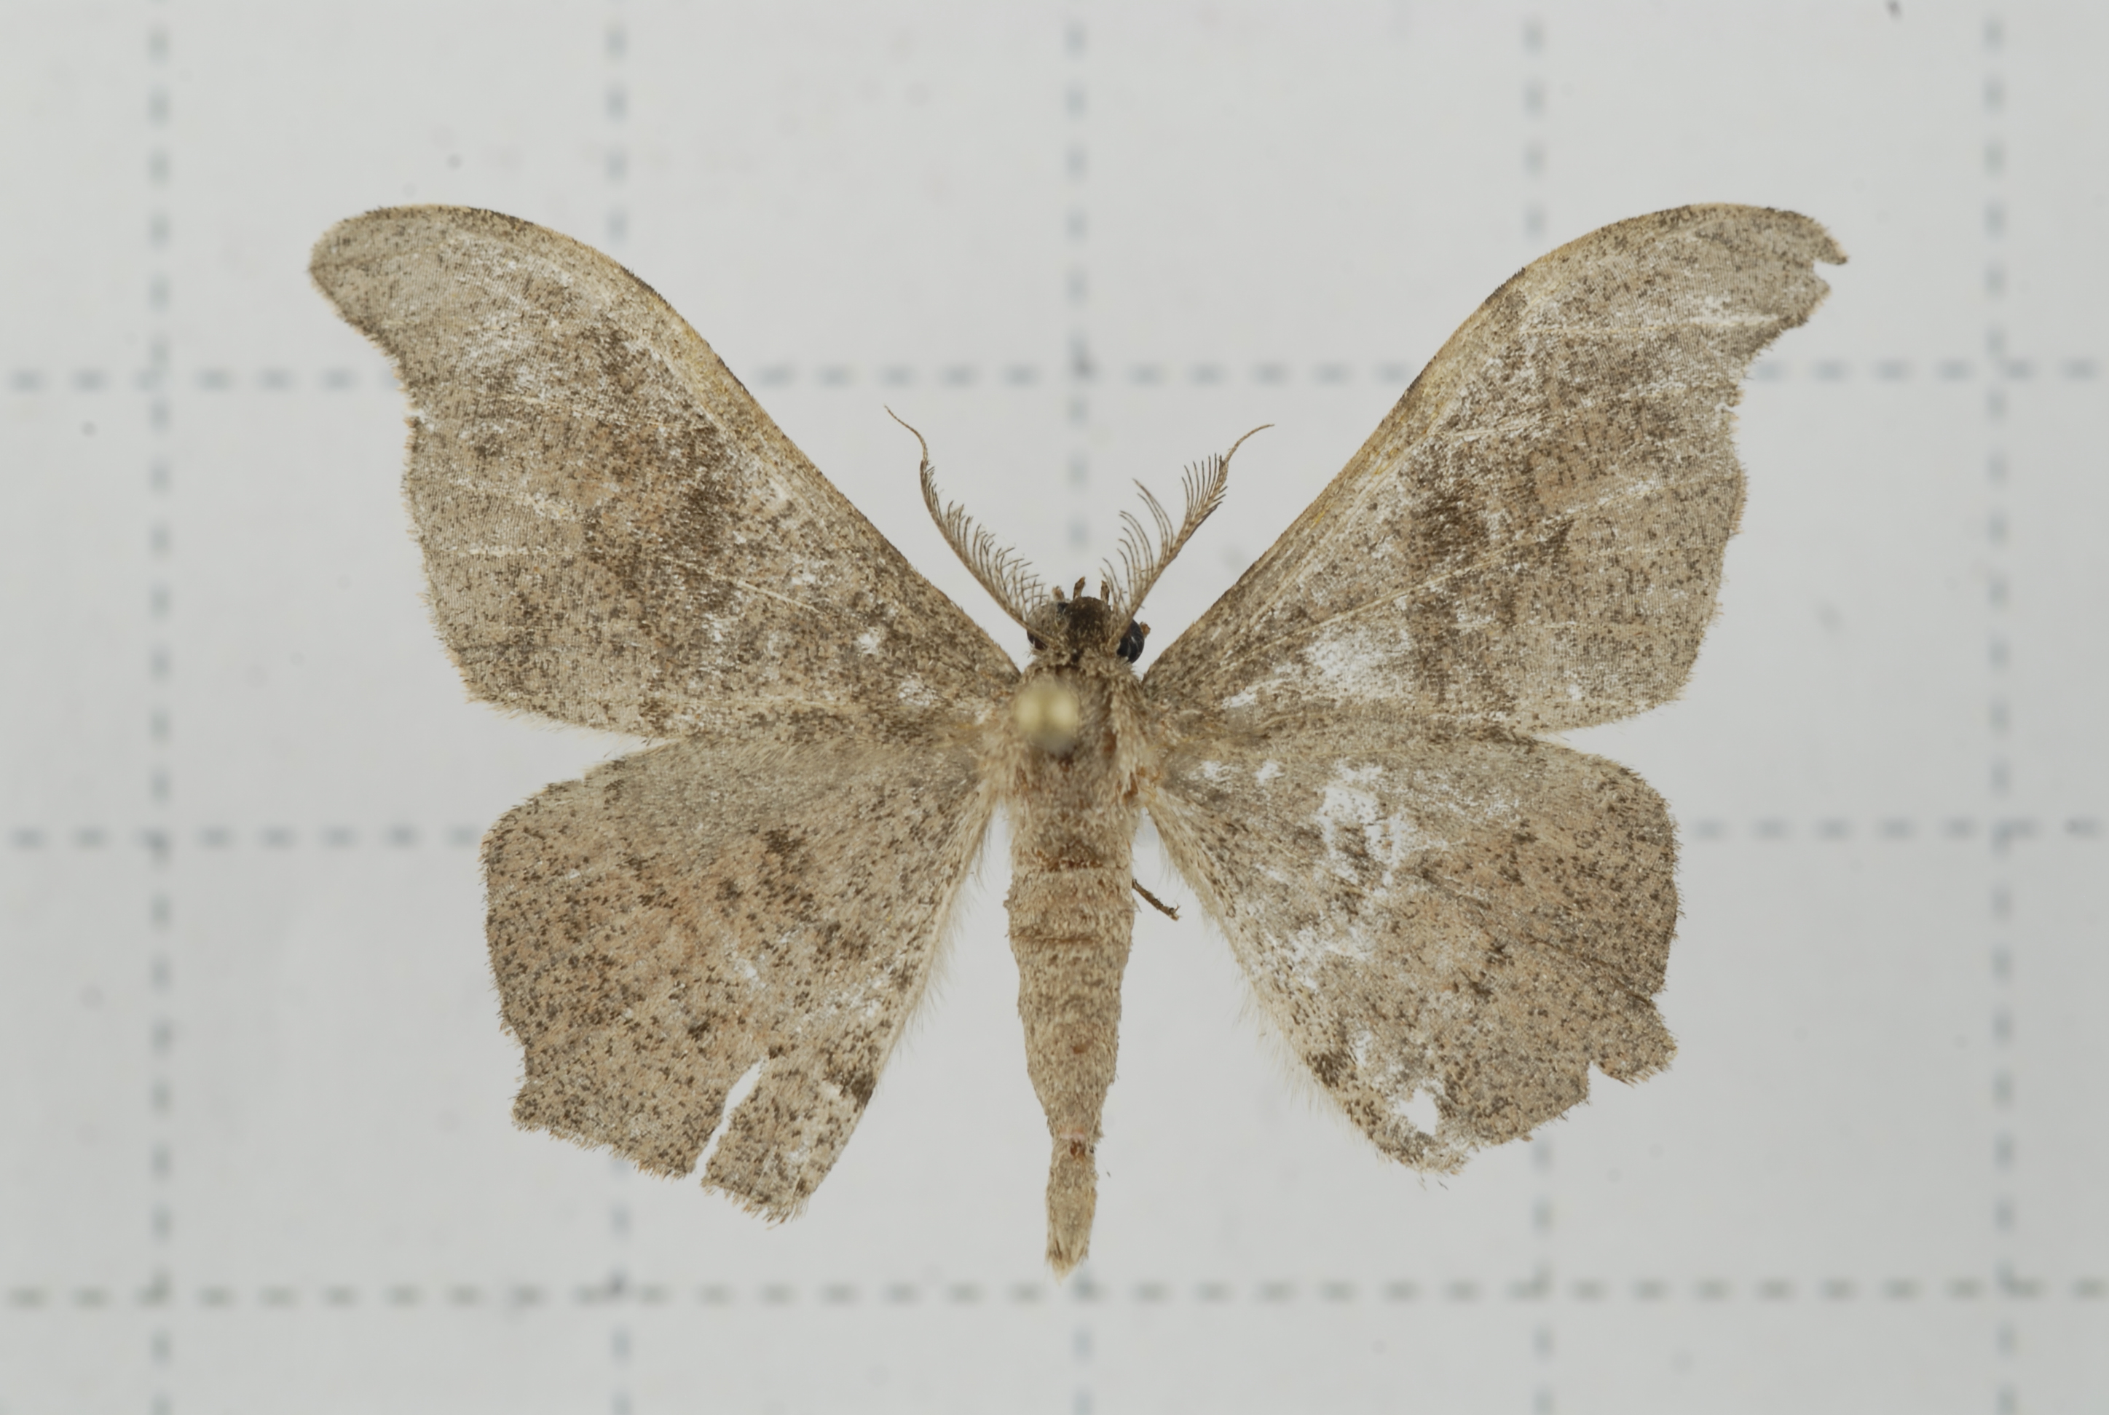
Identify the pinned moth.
Hyposidra talaca talaca
